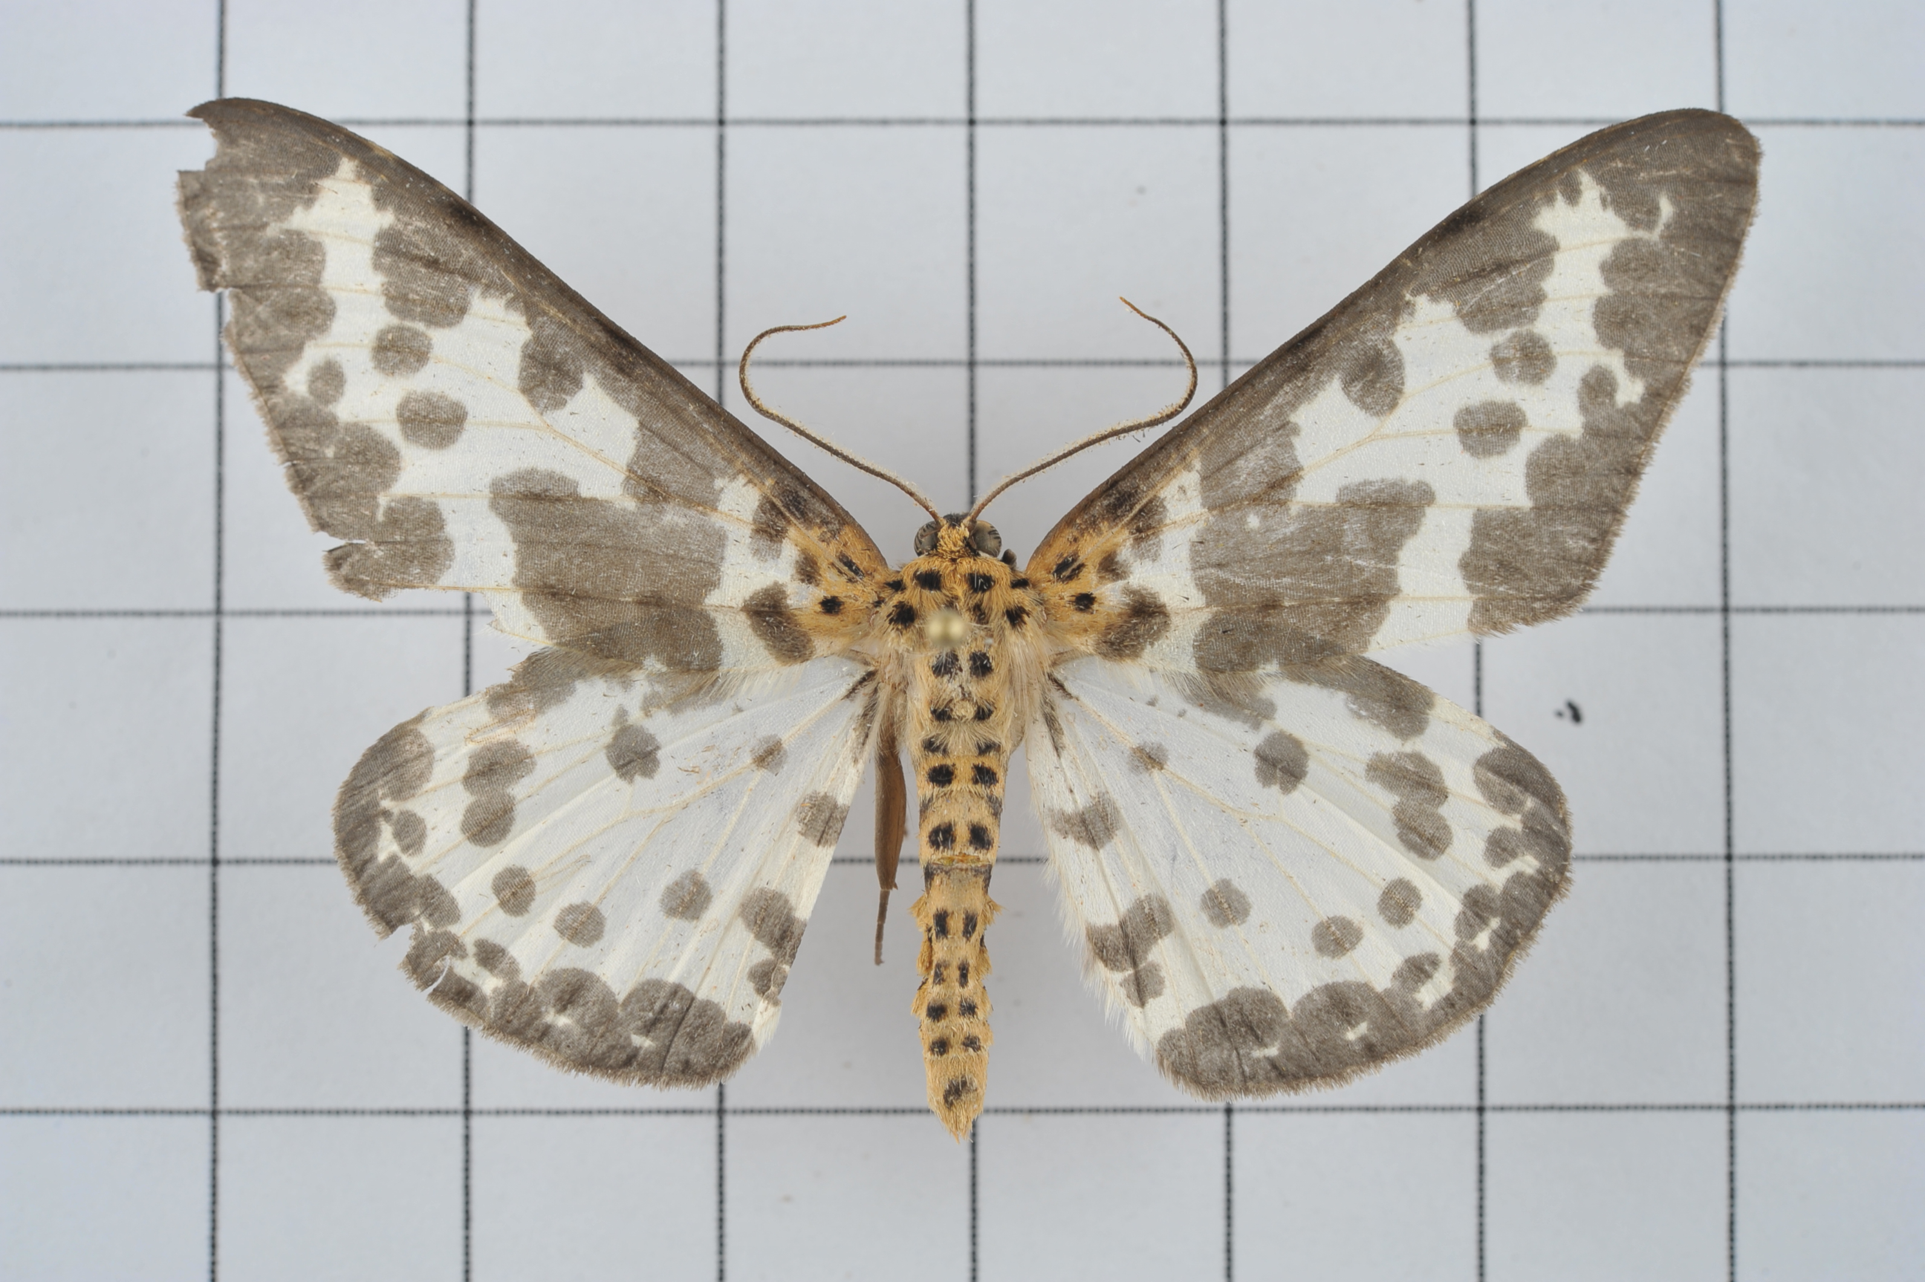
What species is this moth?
Percnia longitermen
